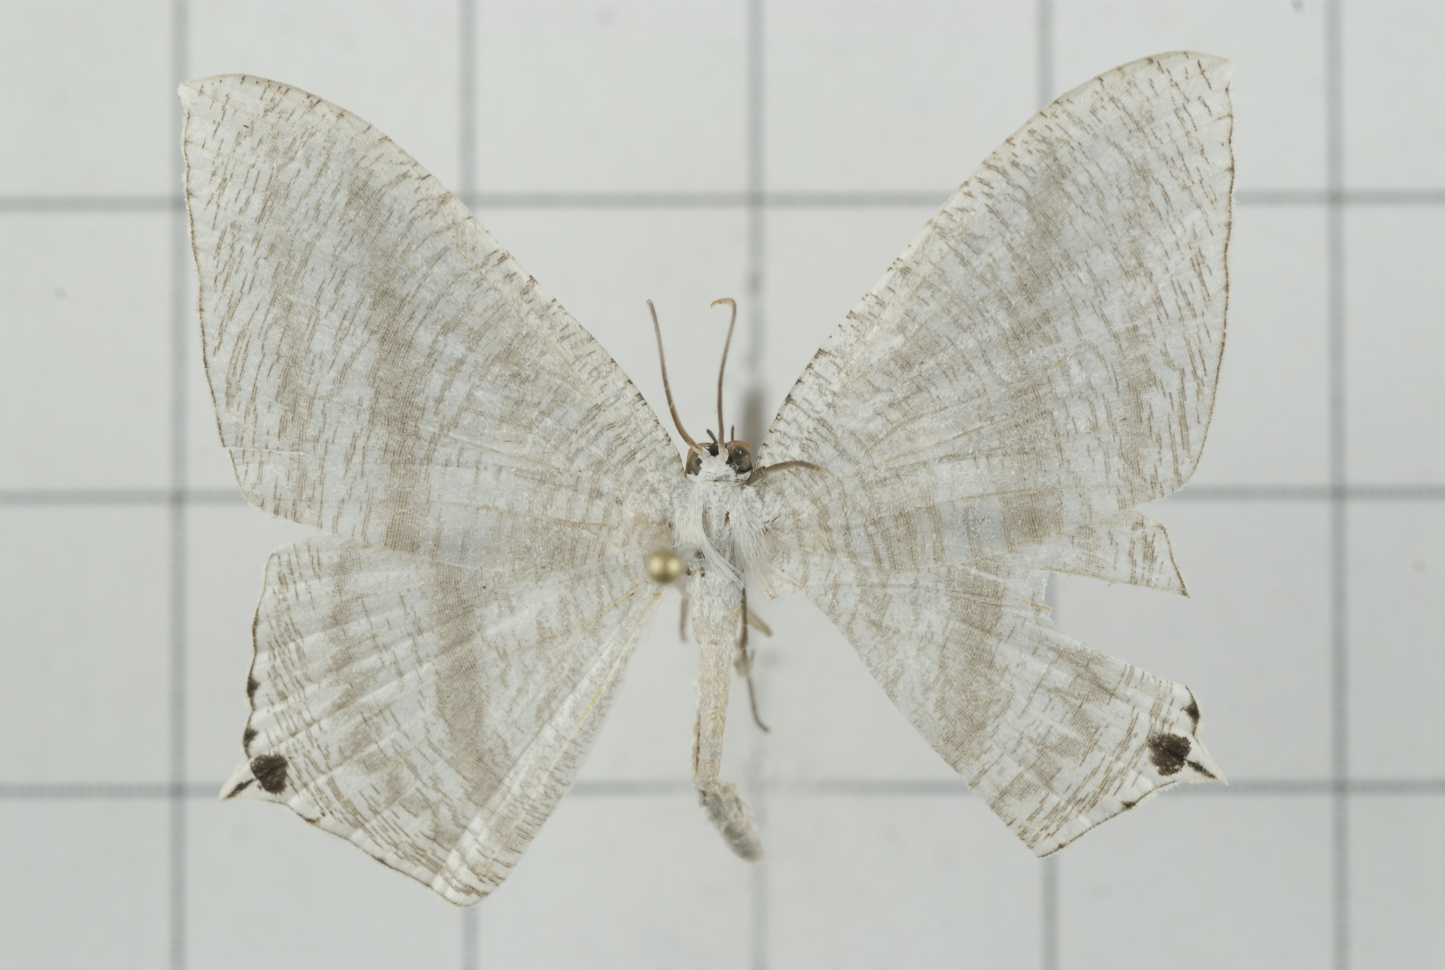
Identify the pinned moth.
Micronia aculeata
